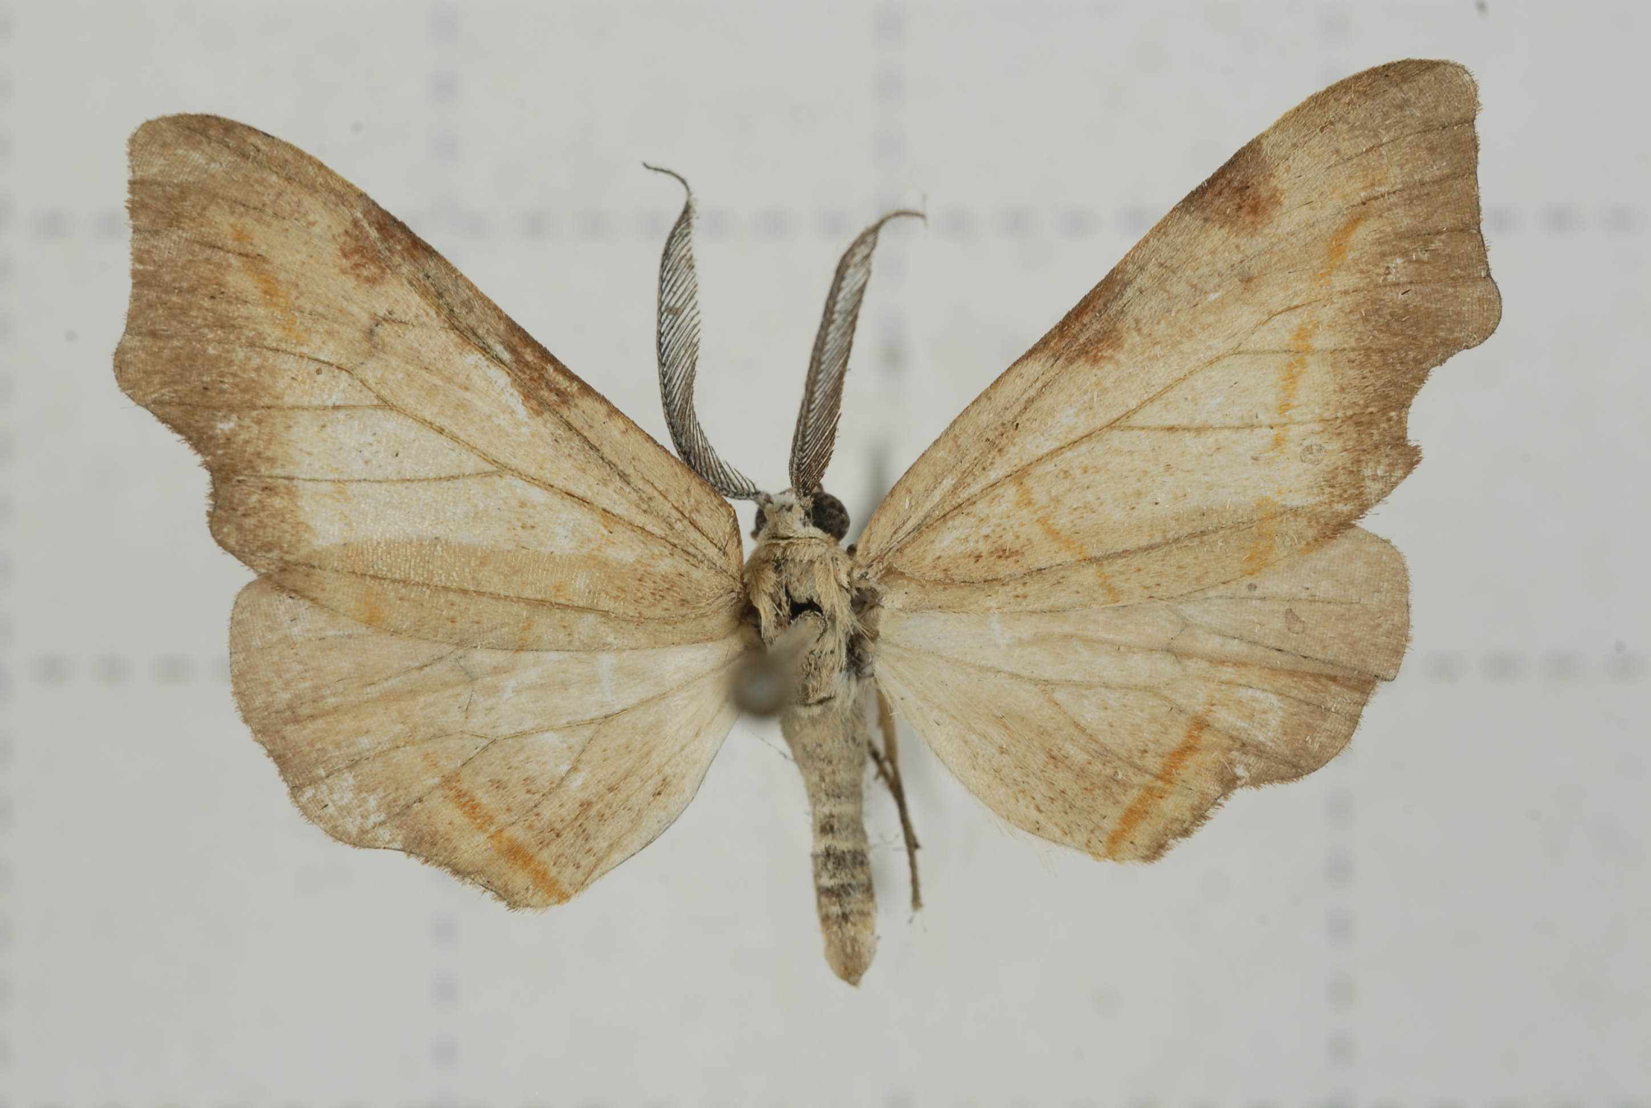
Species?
Achrosis rufescens
